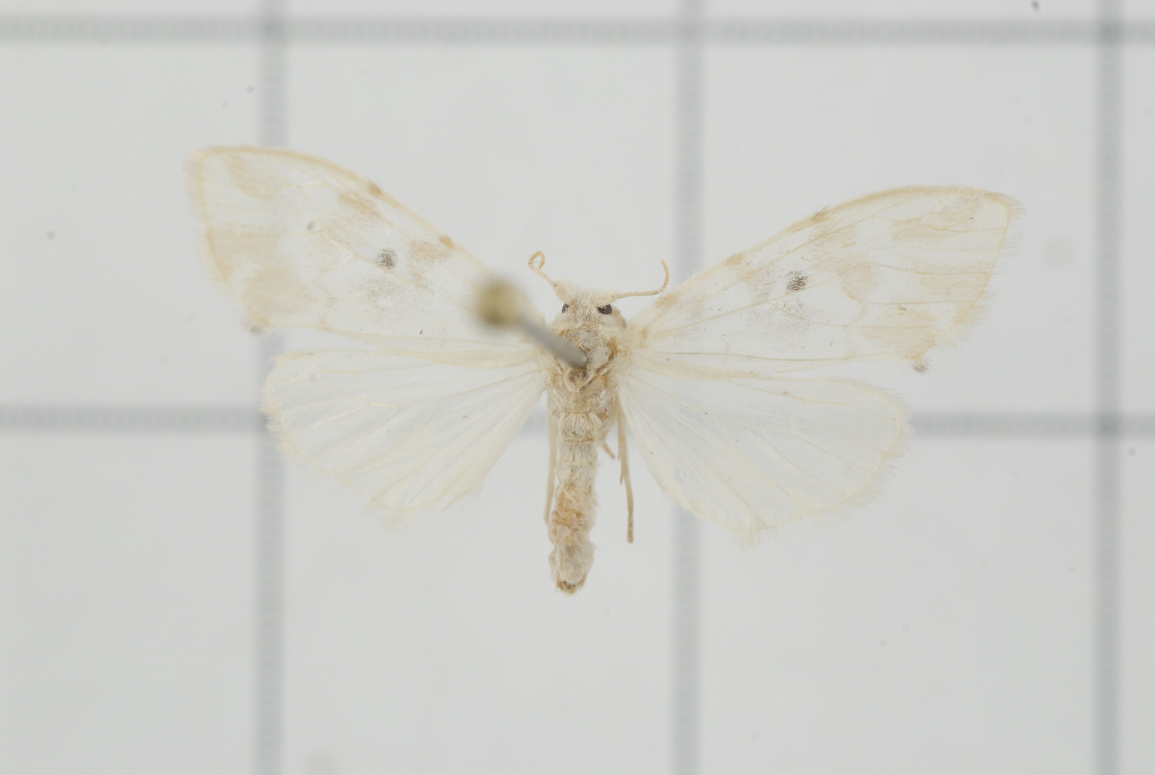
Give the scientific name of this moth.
Nudaria ranruna
